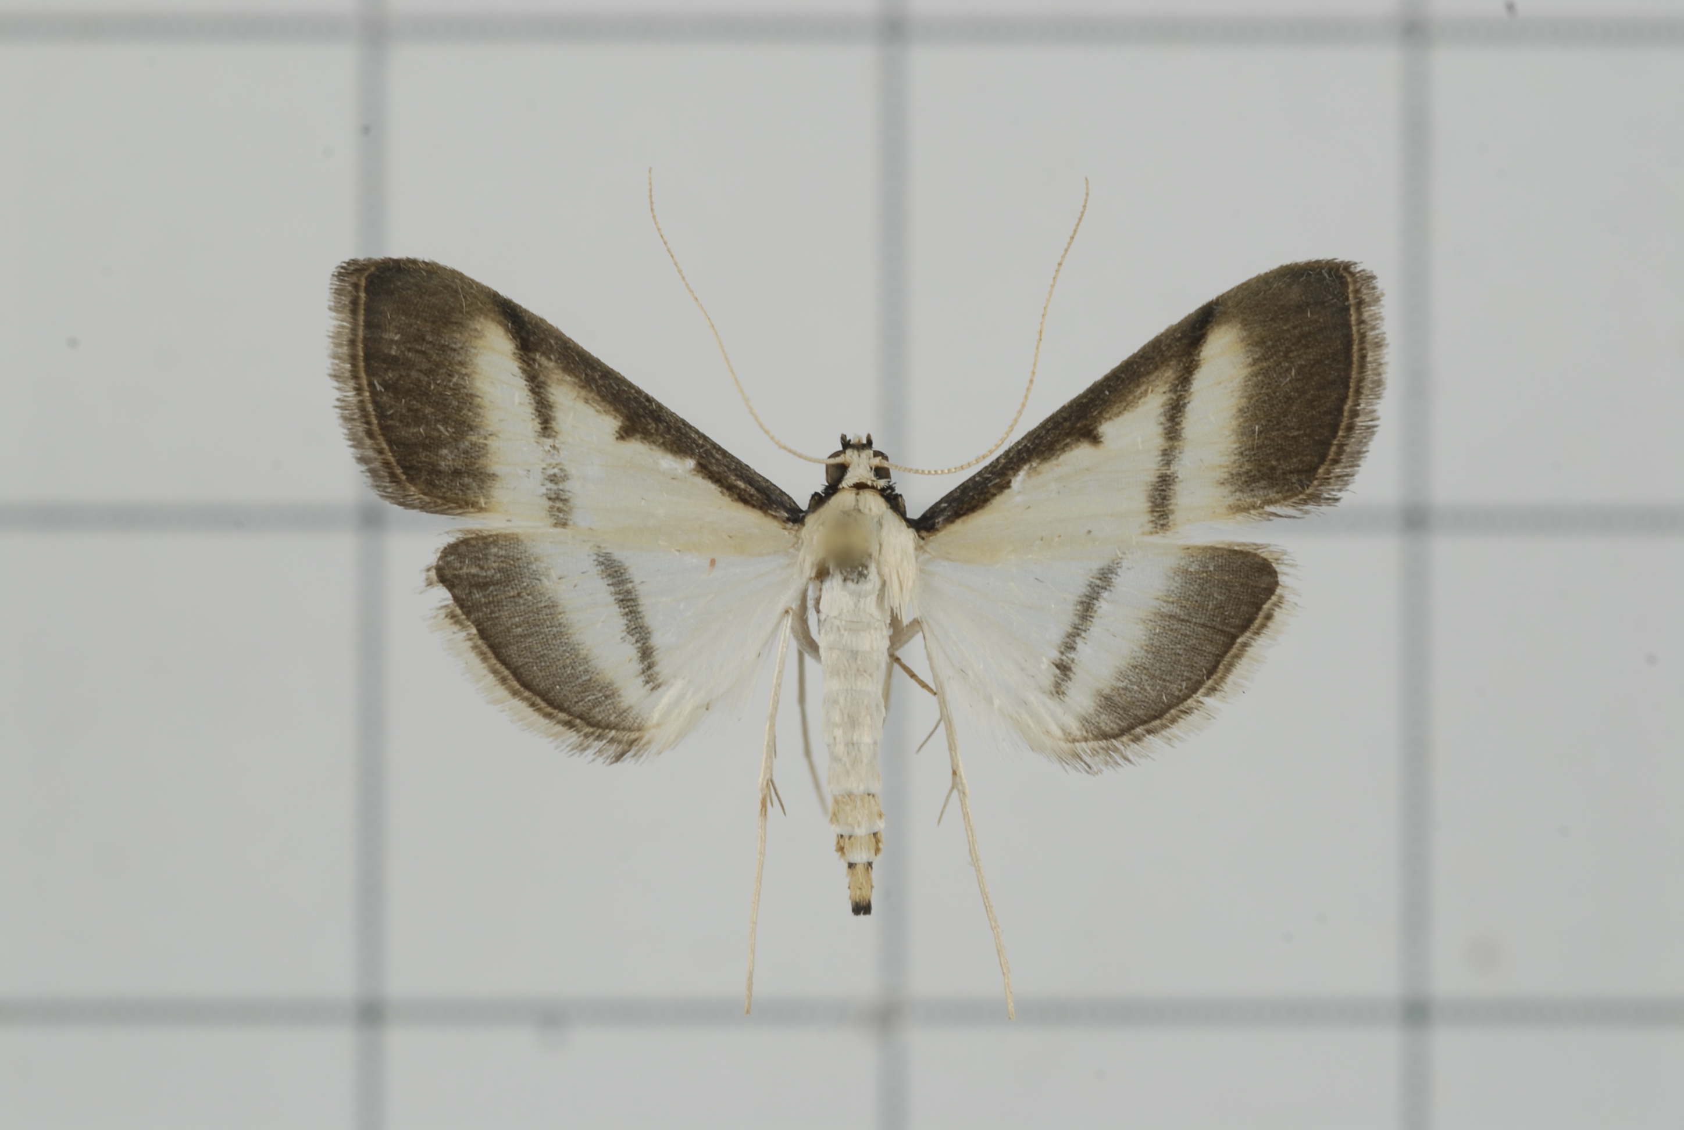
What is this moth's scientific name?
Bradina diagonalis
